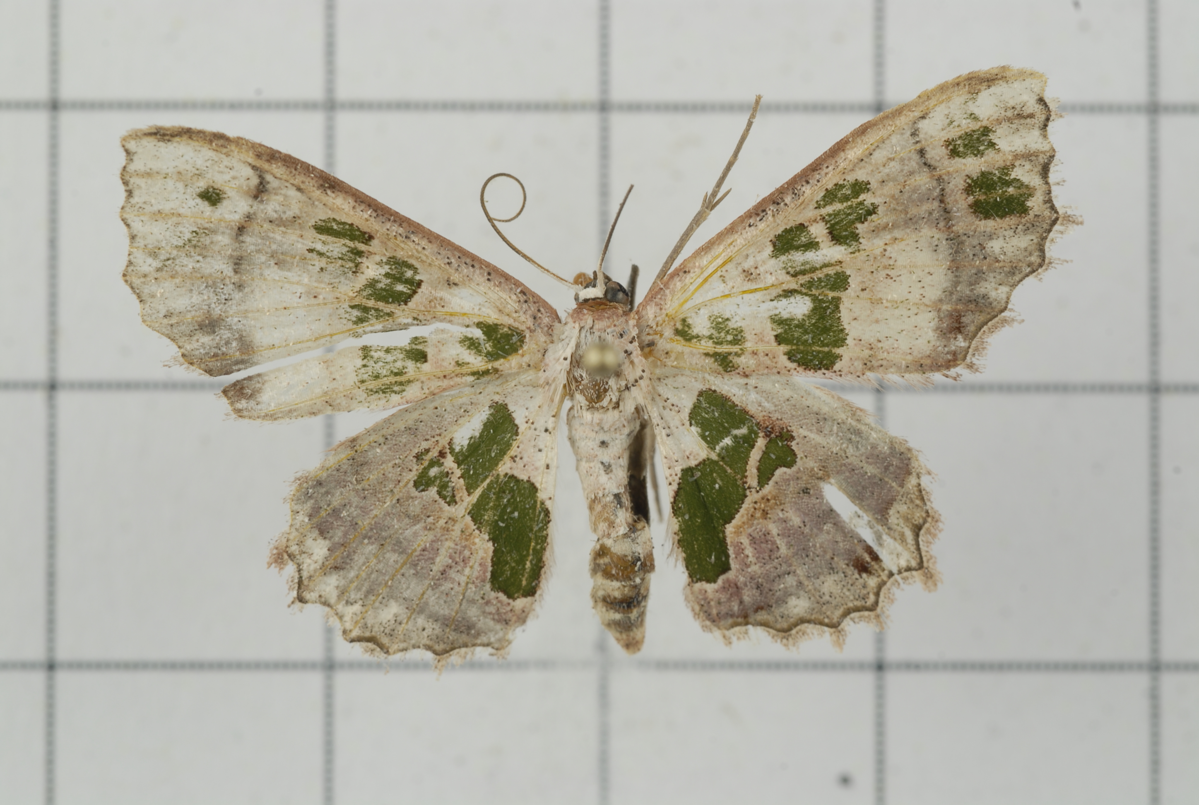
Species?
Antitrygodes divisaria perturbata
